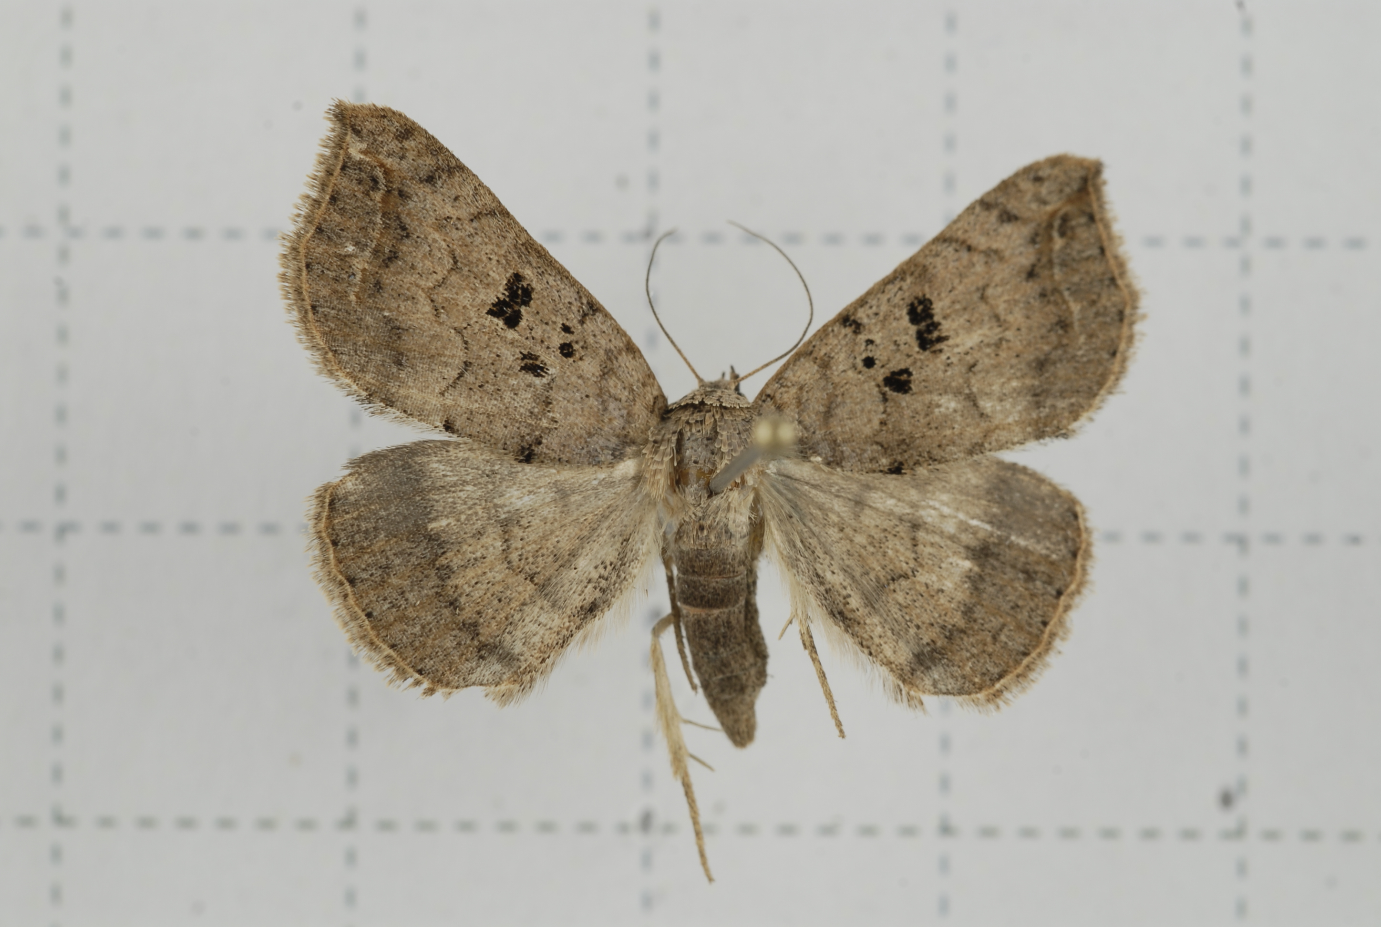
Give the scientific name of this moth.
Blasticorhinus rivulosa
